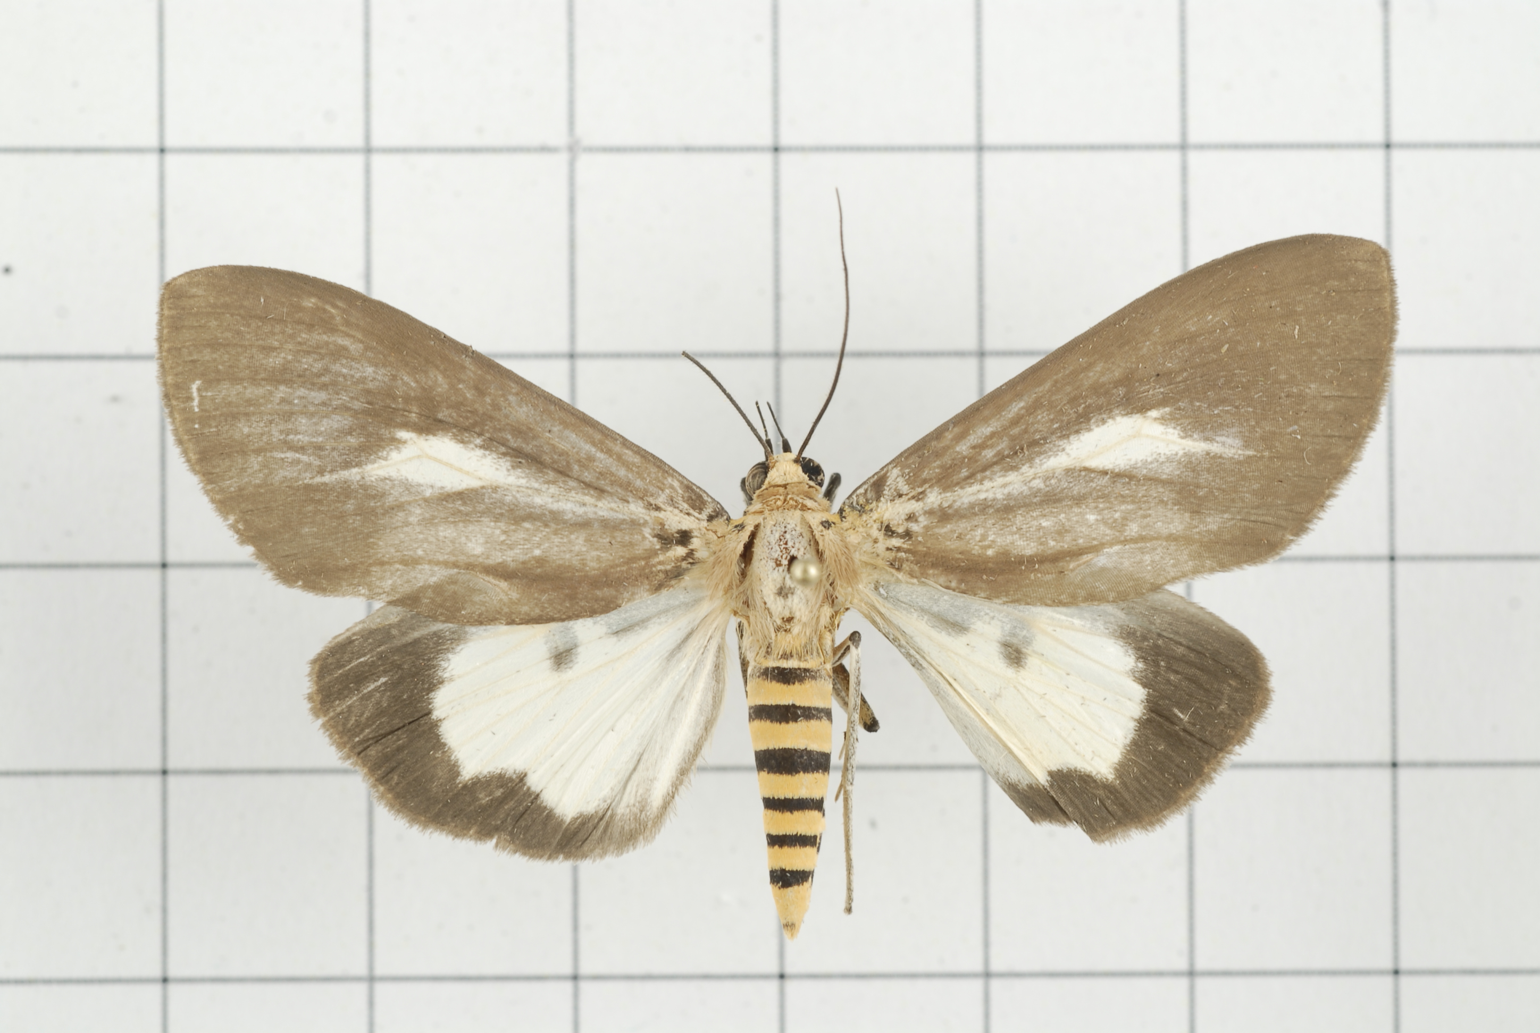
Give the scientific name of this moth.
Asota heliconia zebrina
